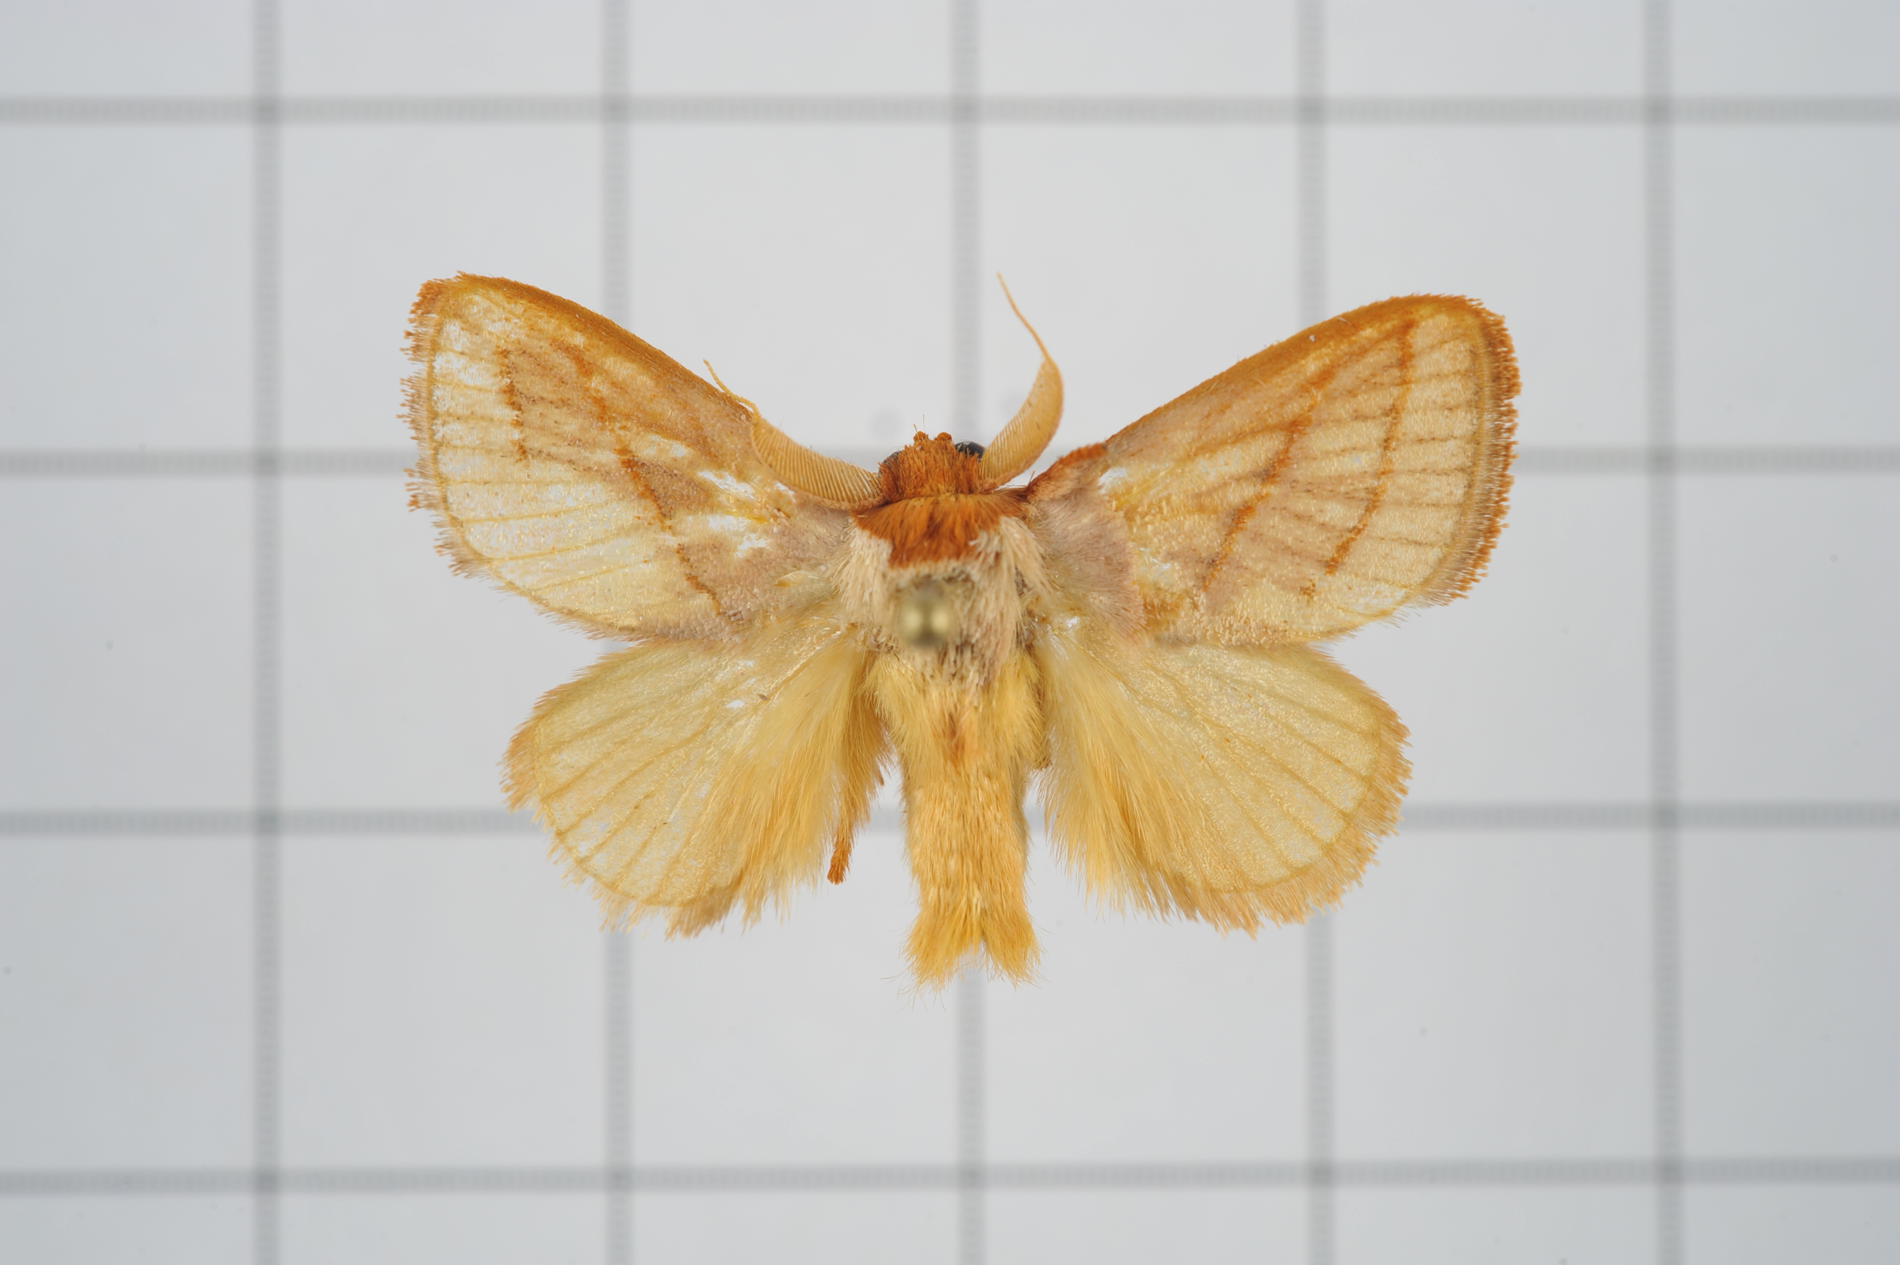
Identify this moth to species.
Cania heppneri
